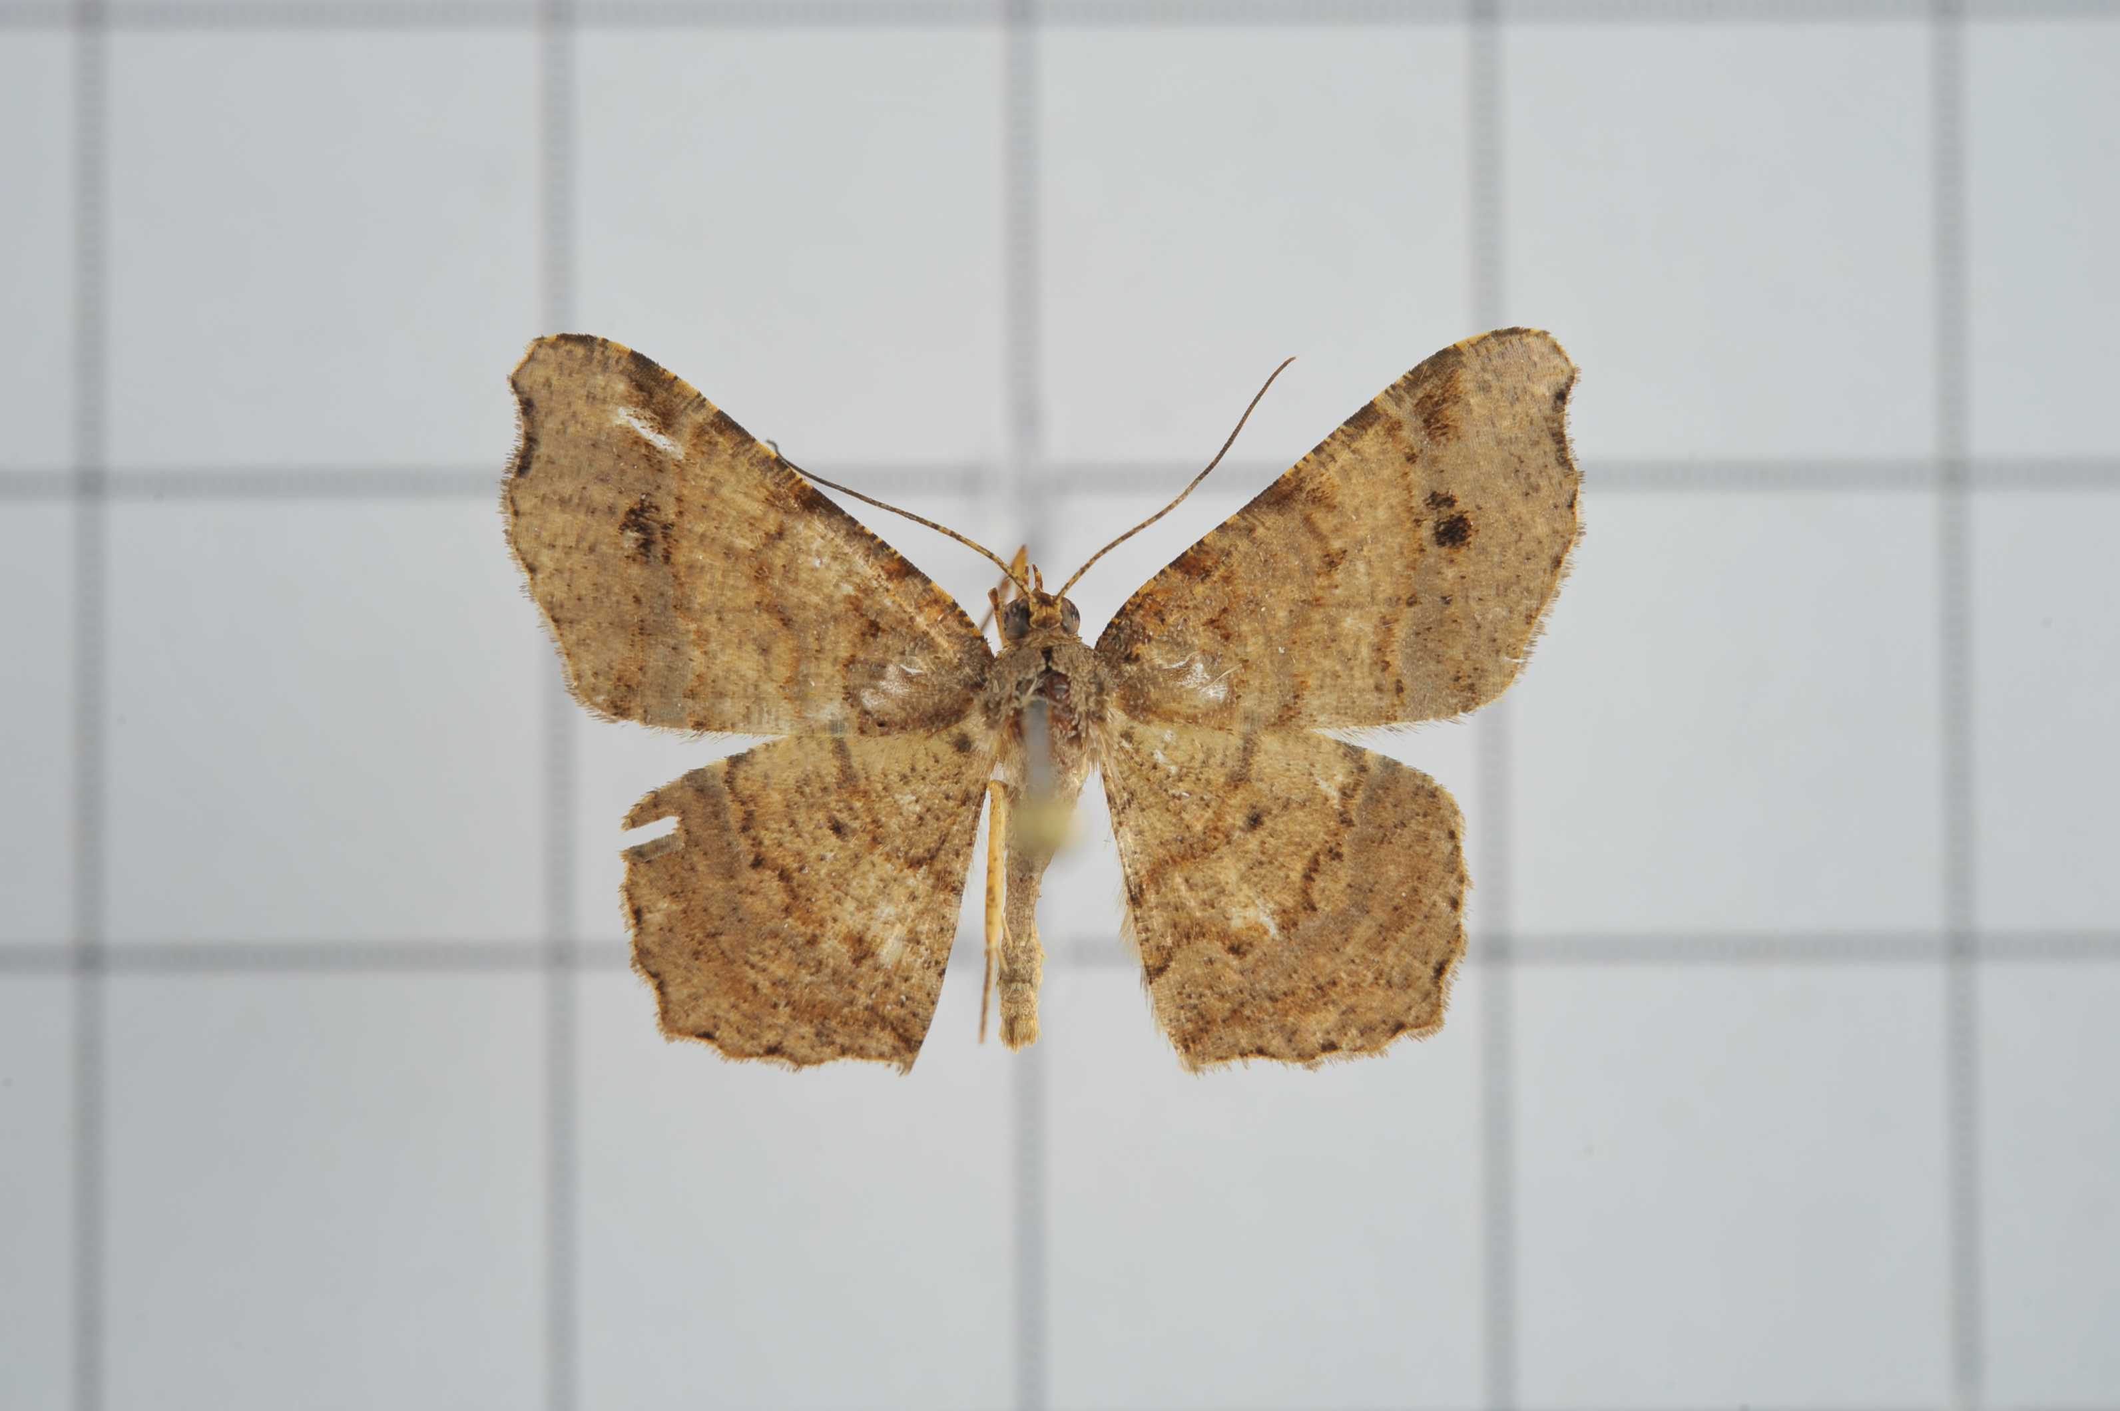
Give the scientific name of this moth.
Chiasmia kanshireiensis
